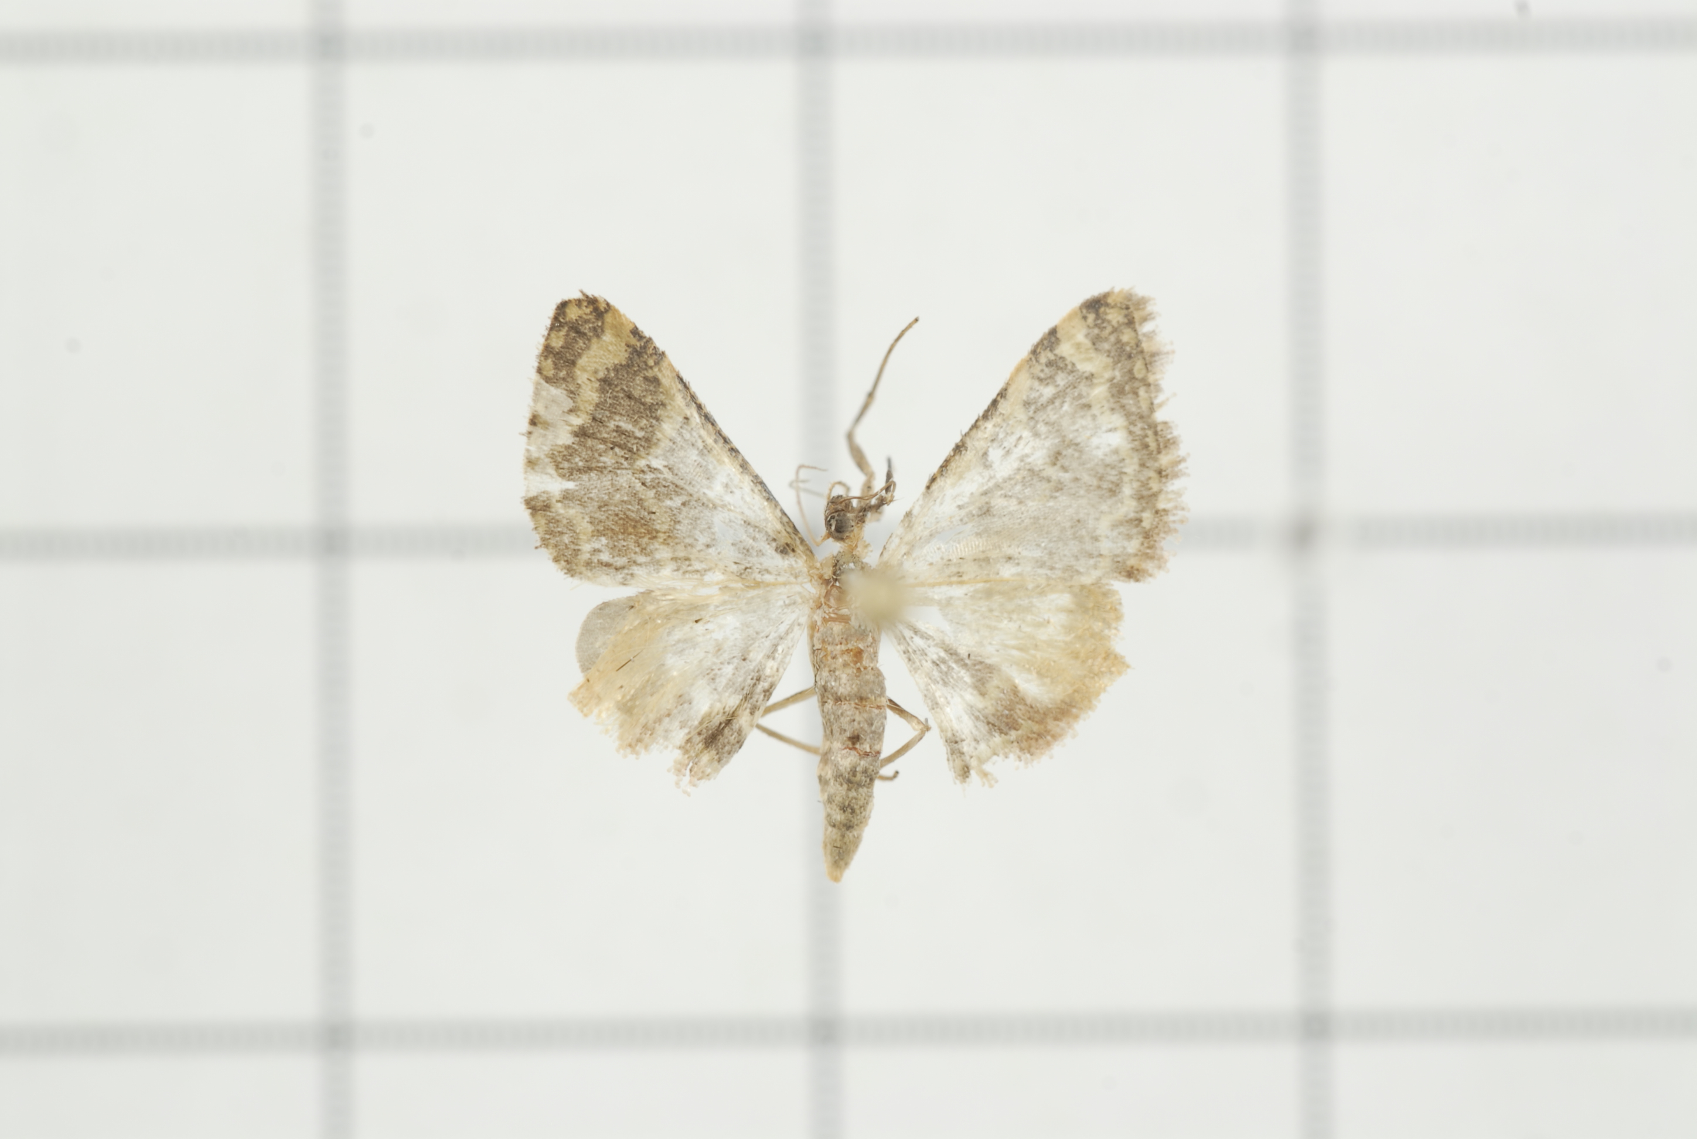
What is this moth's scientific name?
Lophophleps purpurea
